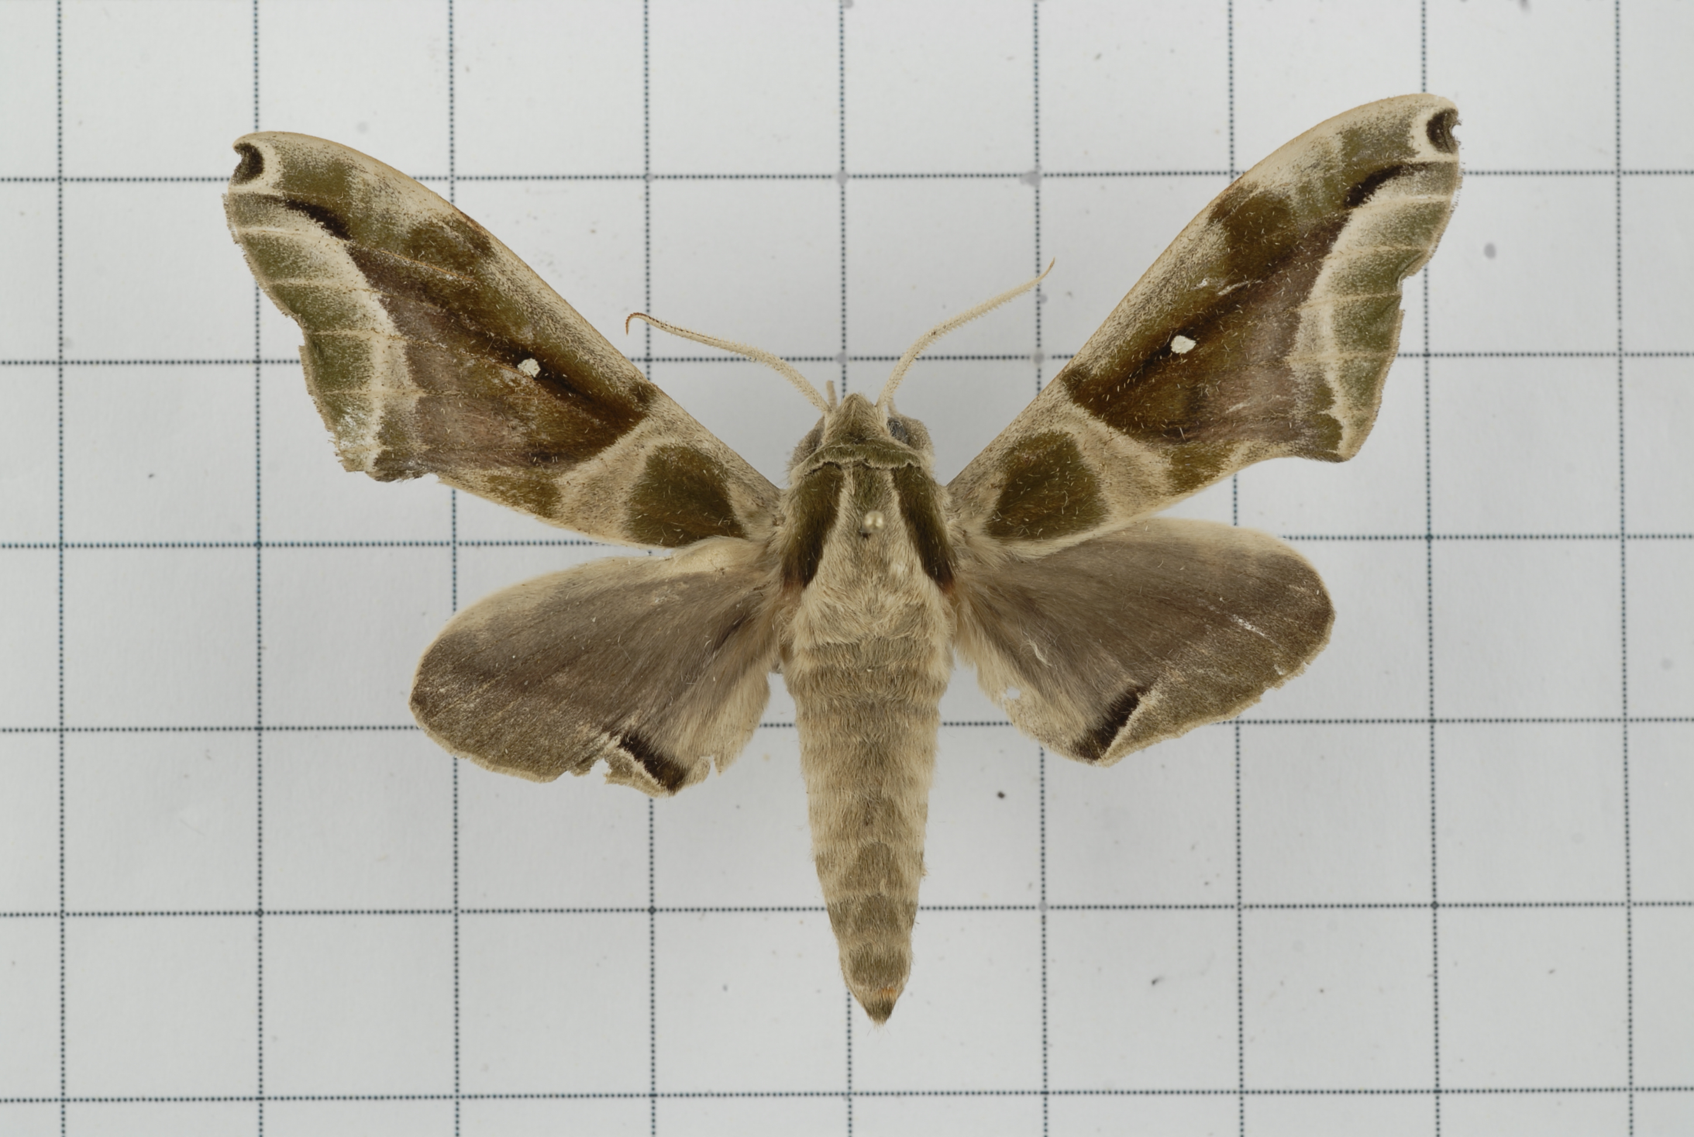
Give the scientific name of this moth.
Parum colligata
